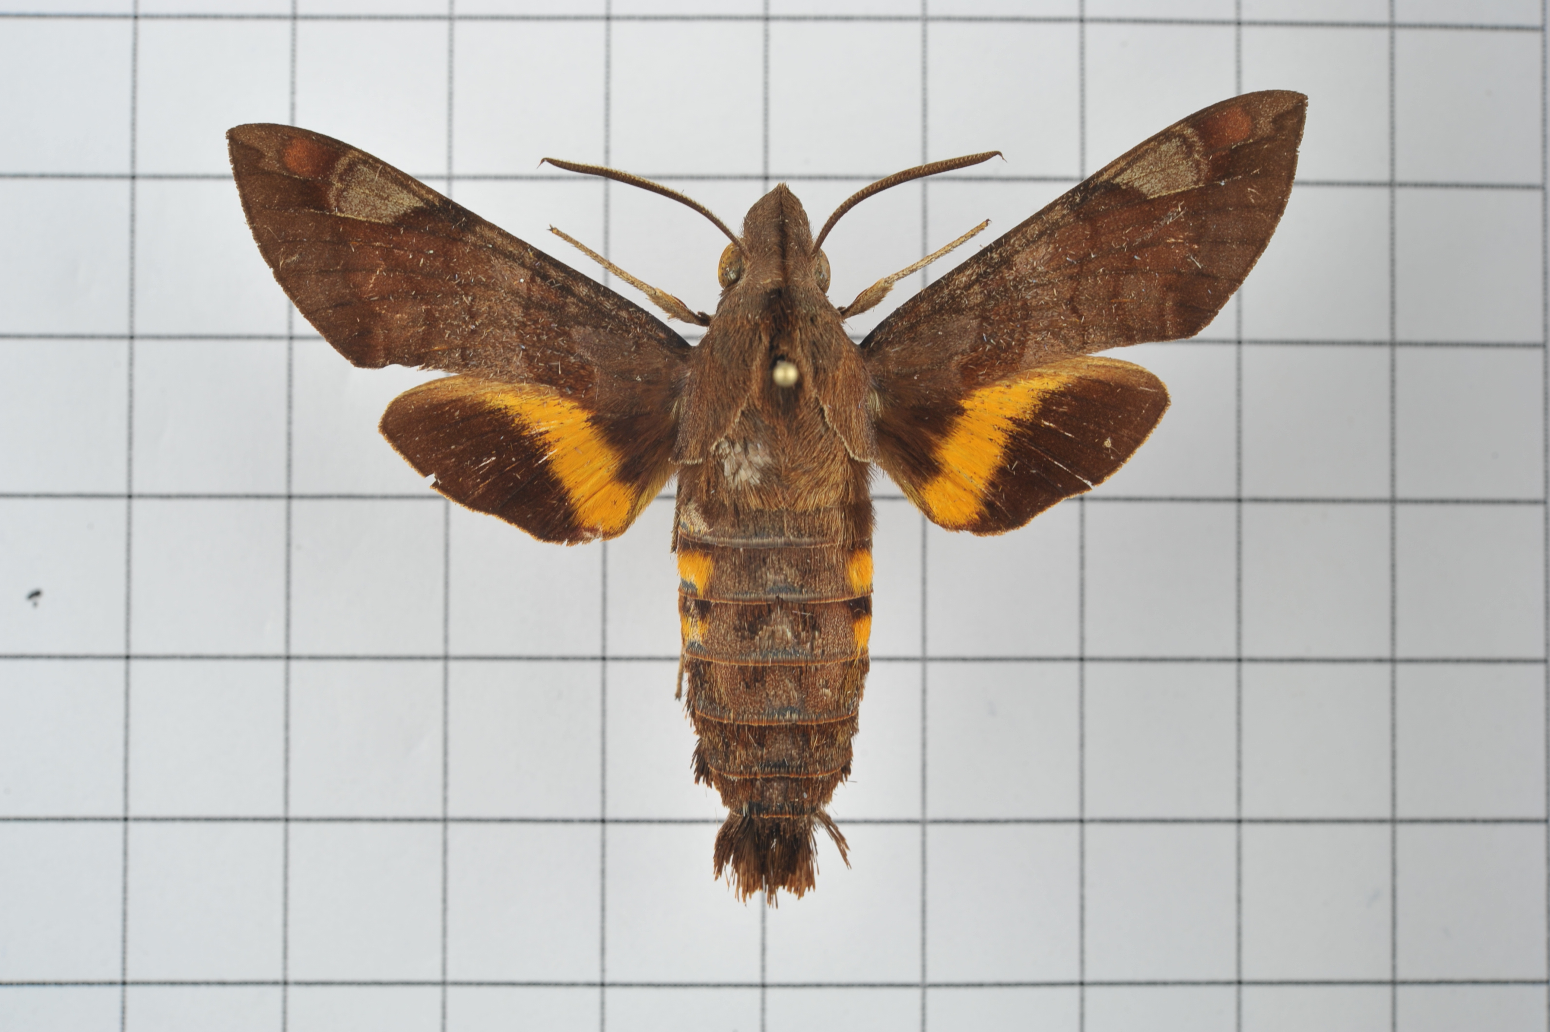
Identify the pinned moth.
Macroglossum saga
